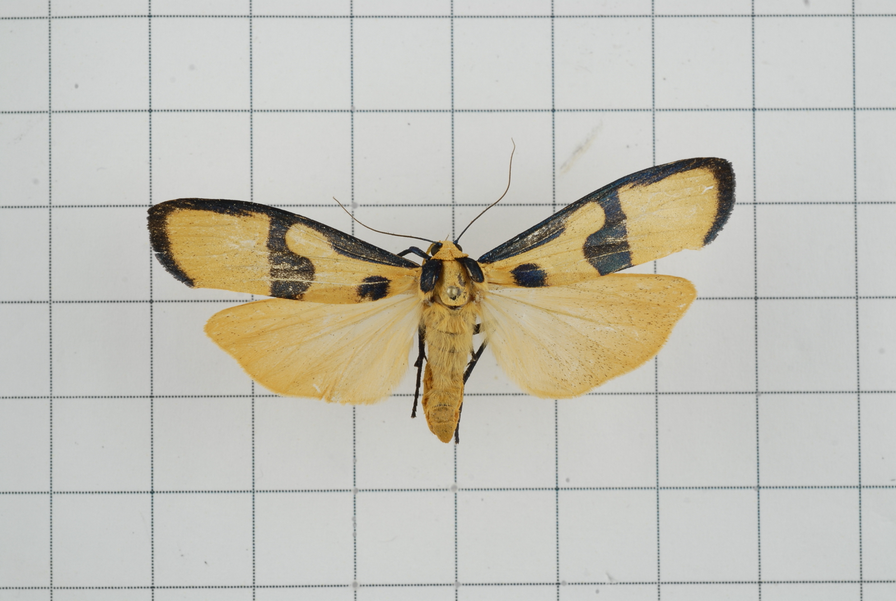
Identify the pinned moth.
Chrysaeglia magnifica
